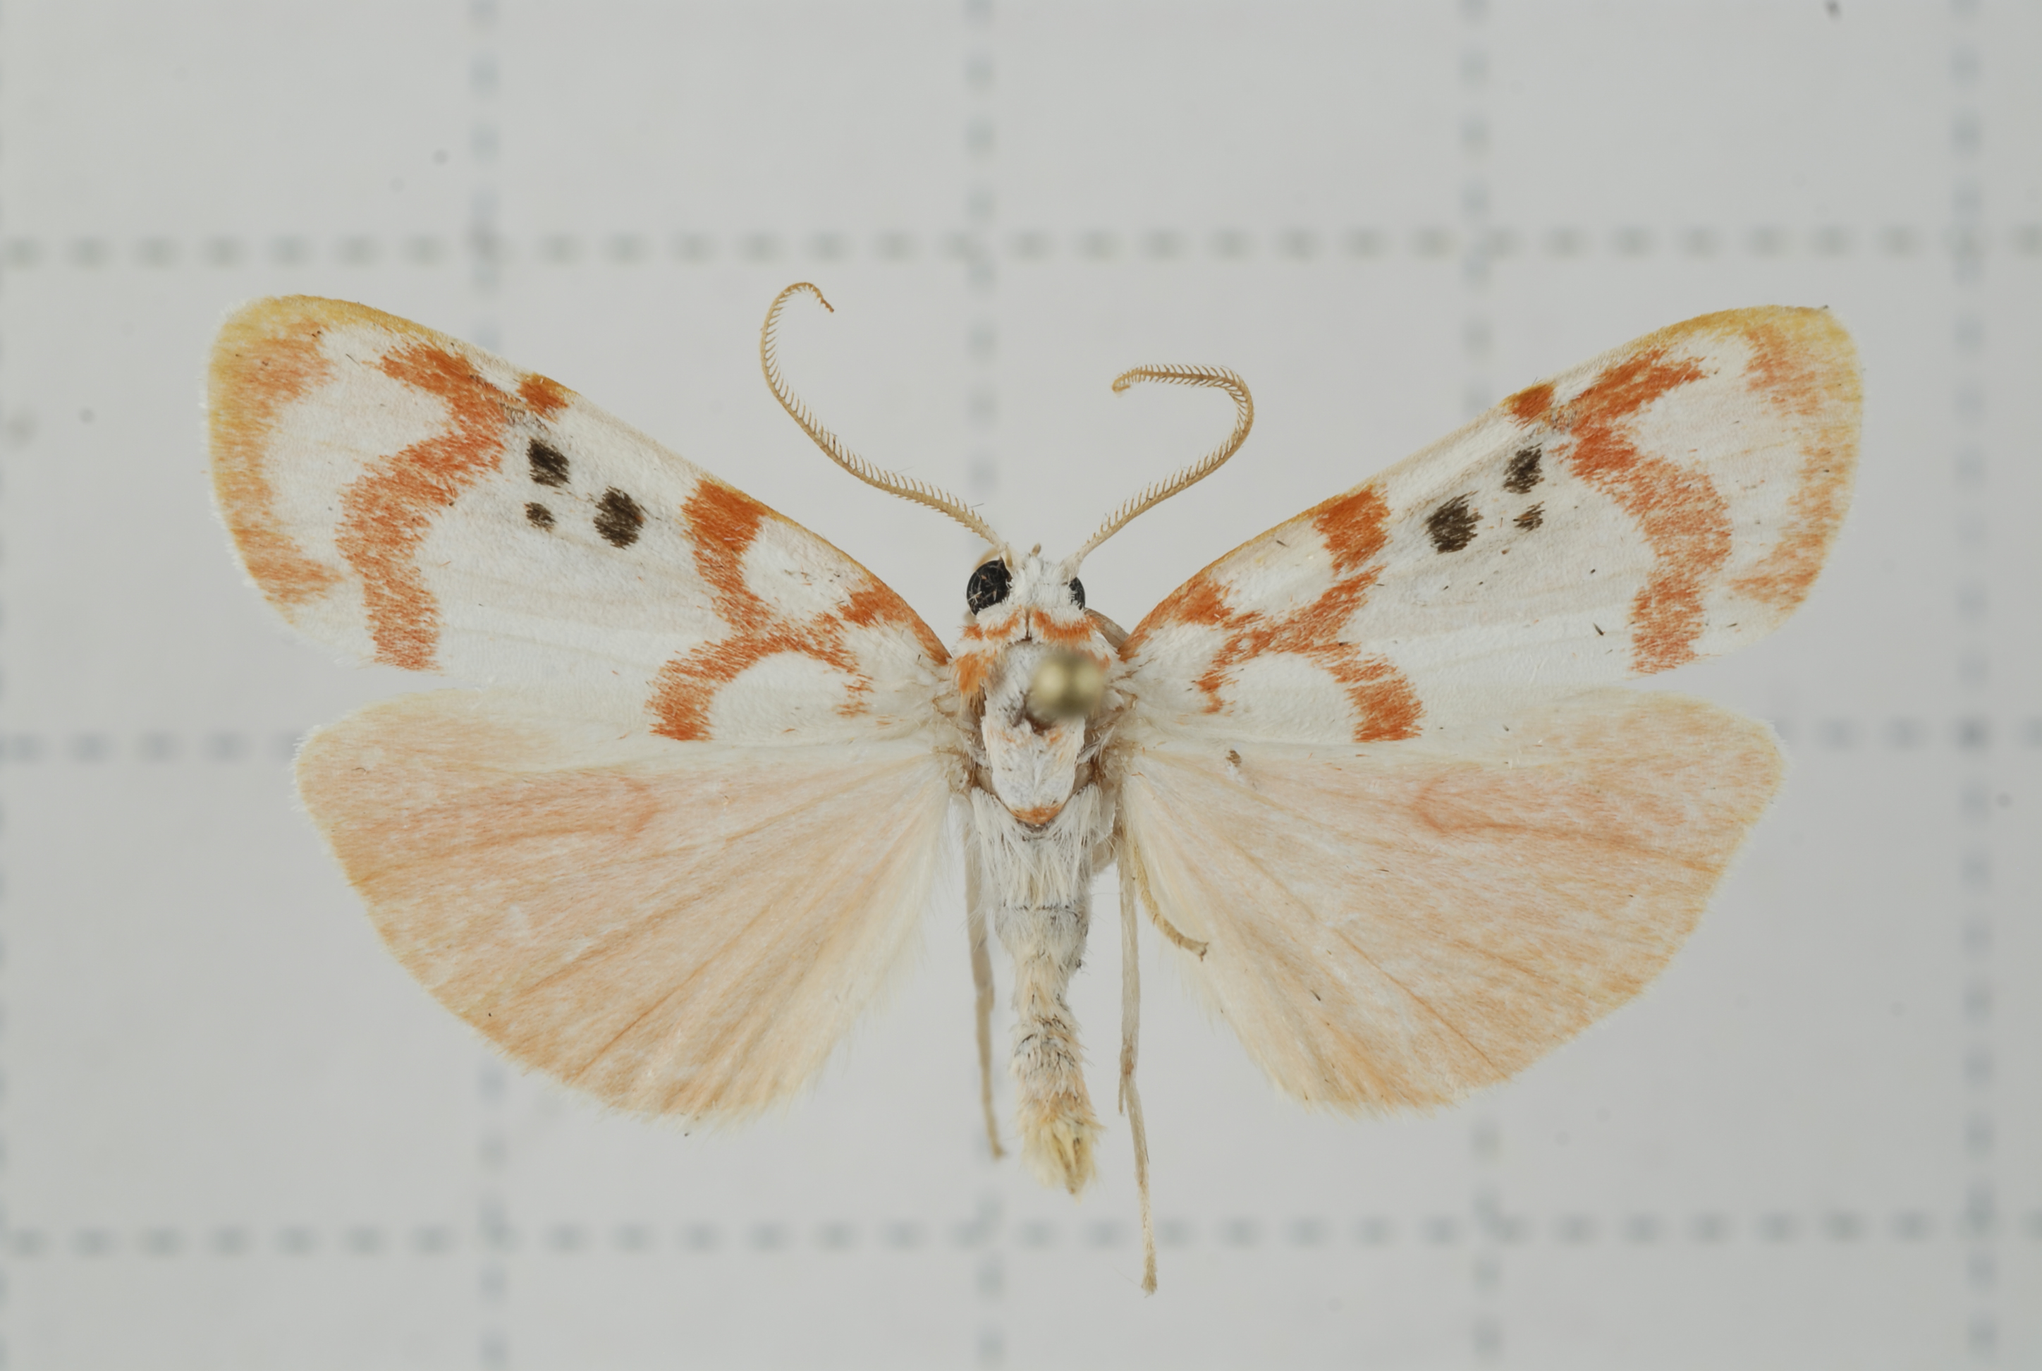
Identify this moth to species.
Cyana formosana
